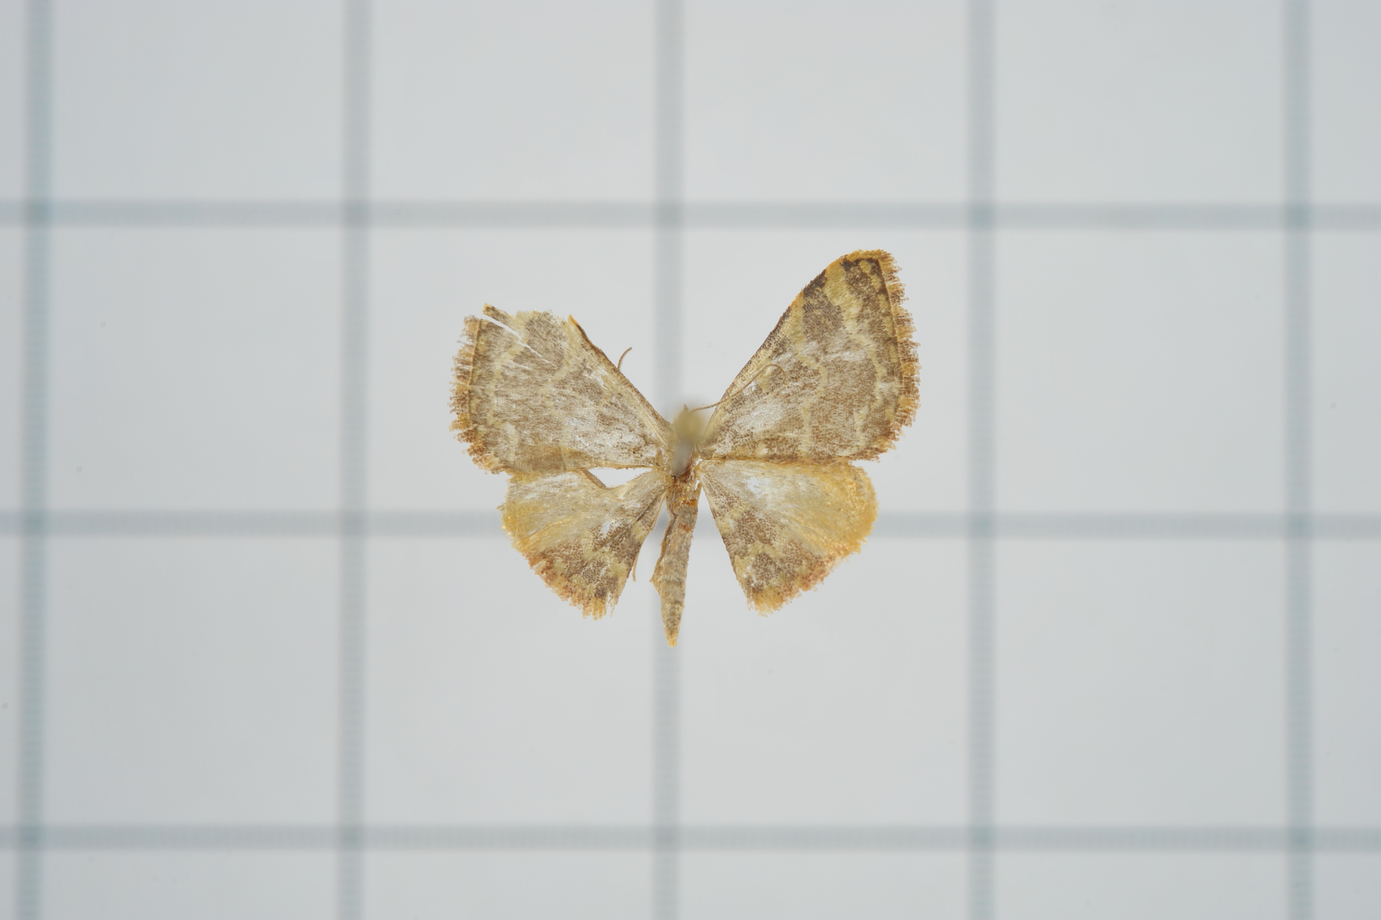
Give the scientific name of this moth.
Lophophleps purpurea
